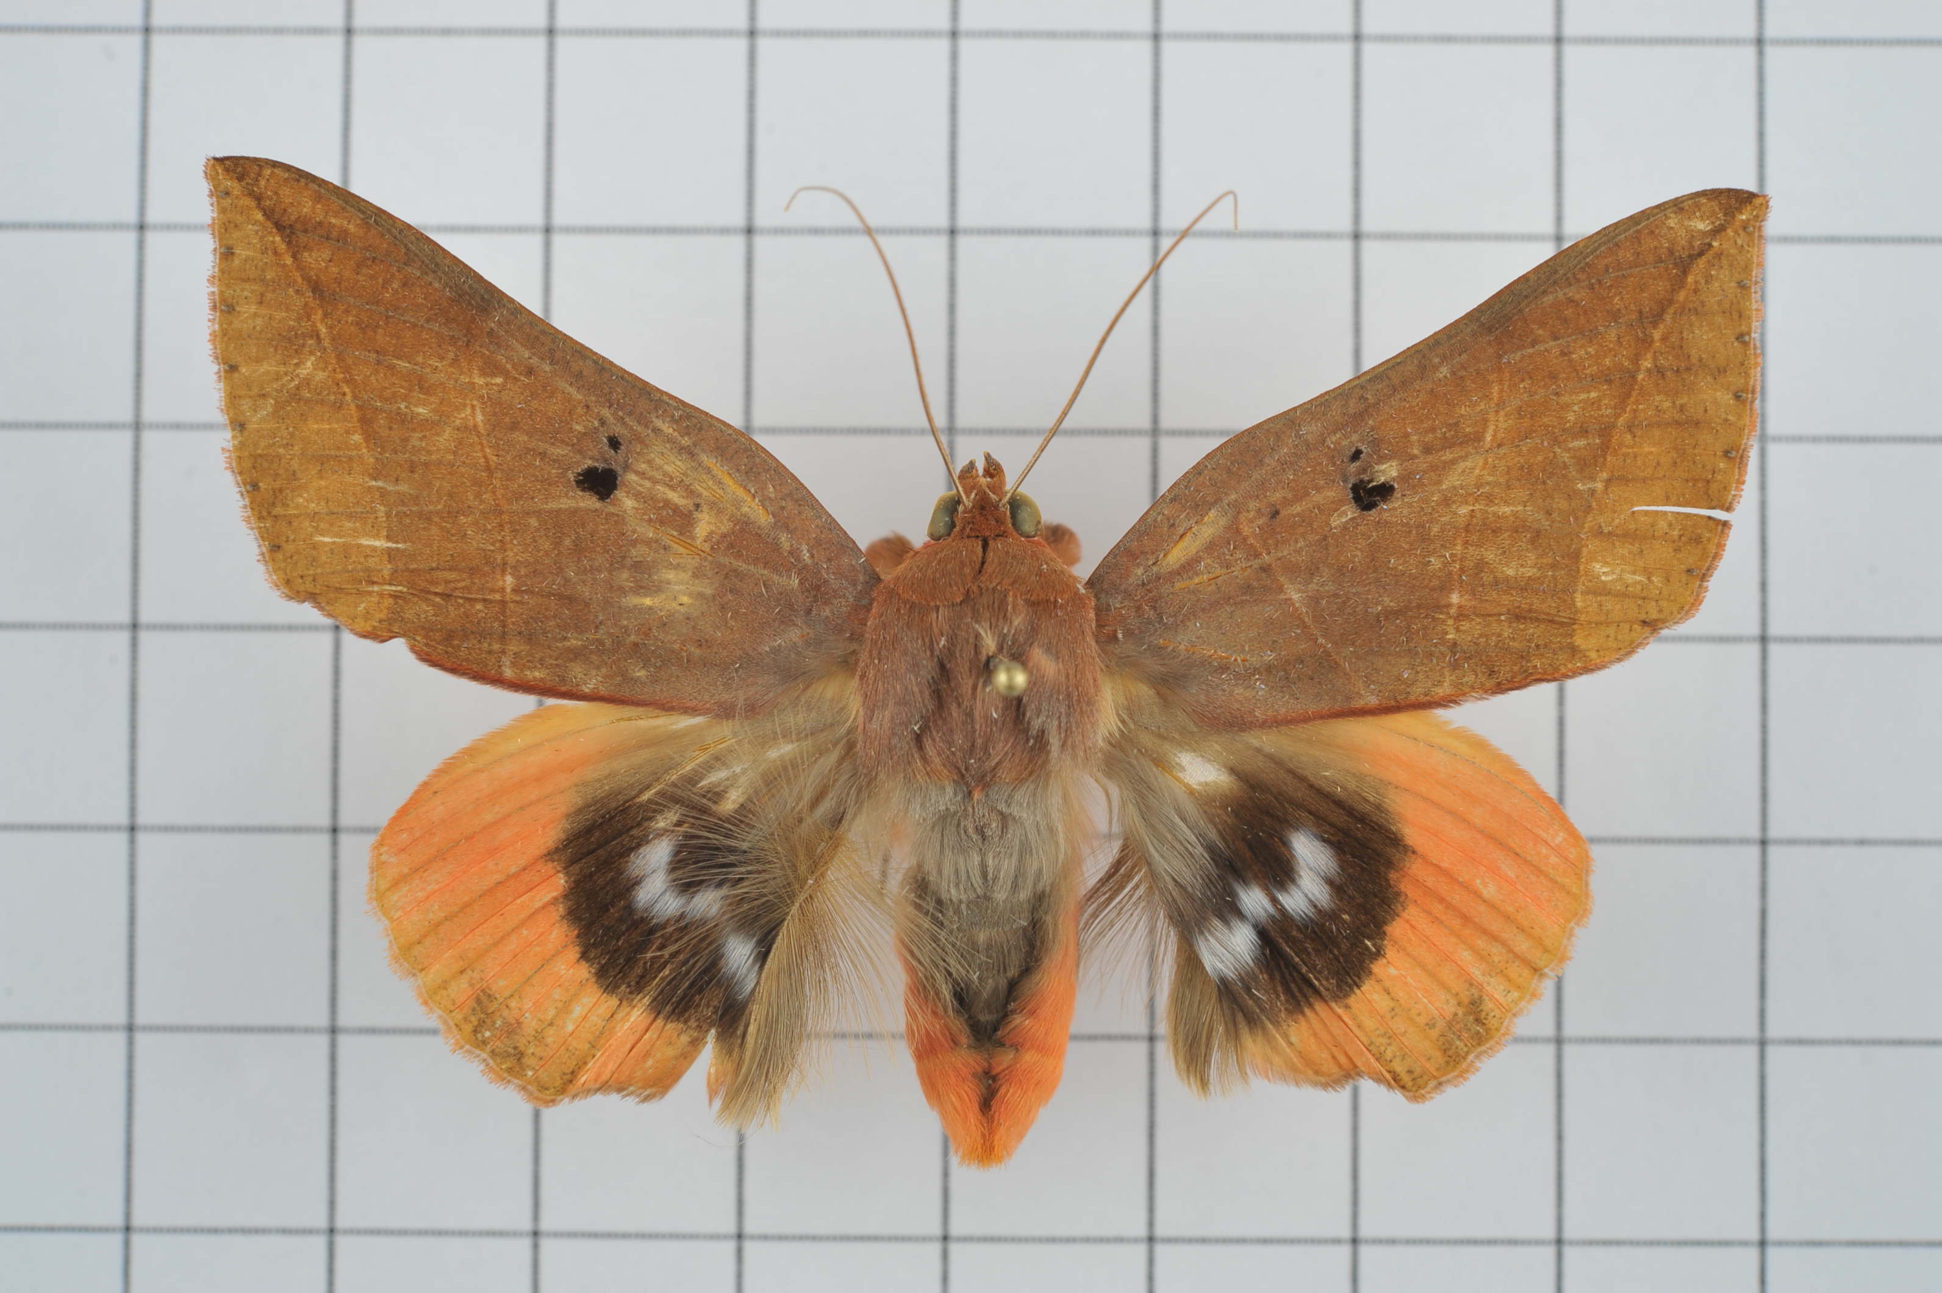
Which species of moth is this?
Thyas juno
